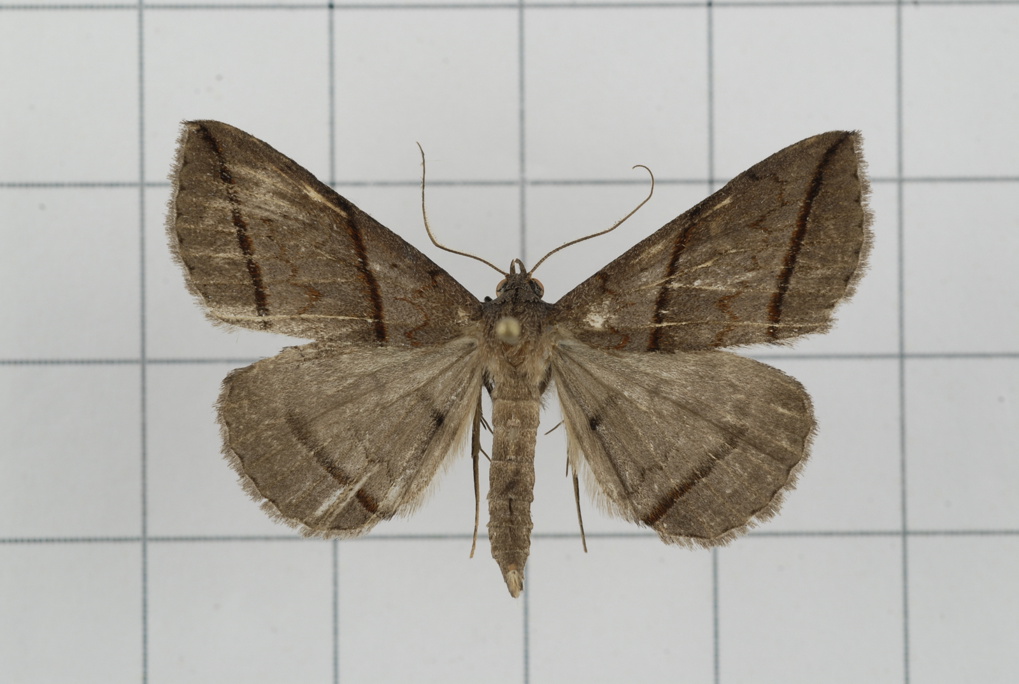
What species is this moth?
Paracolax curvilineata
